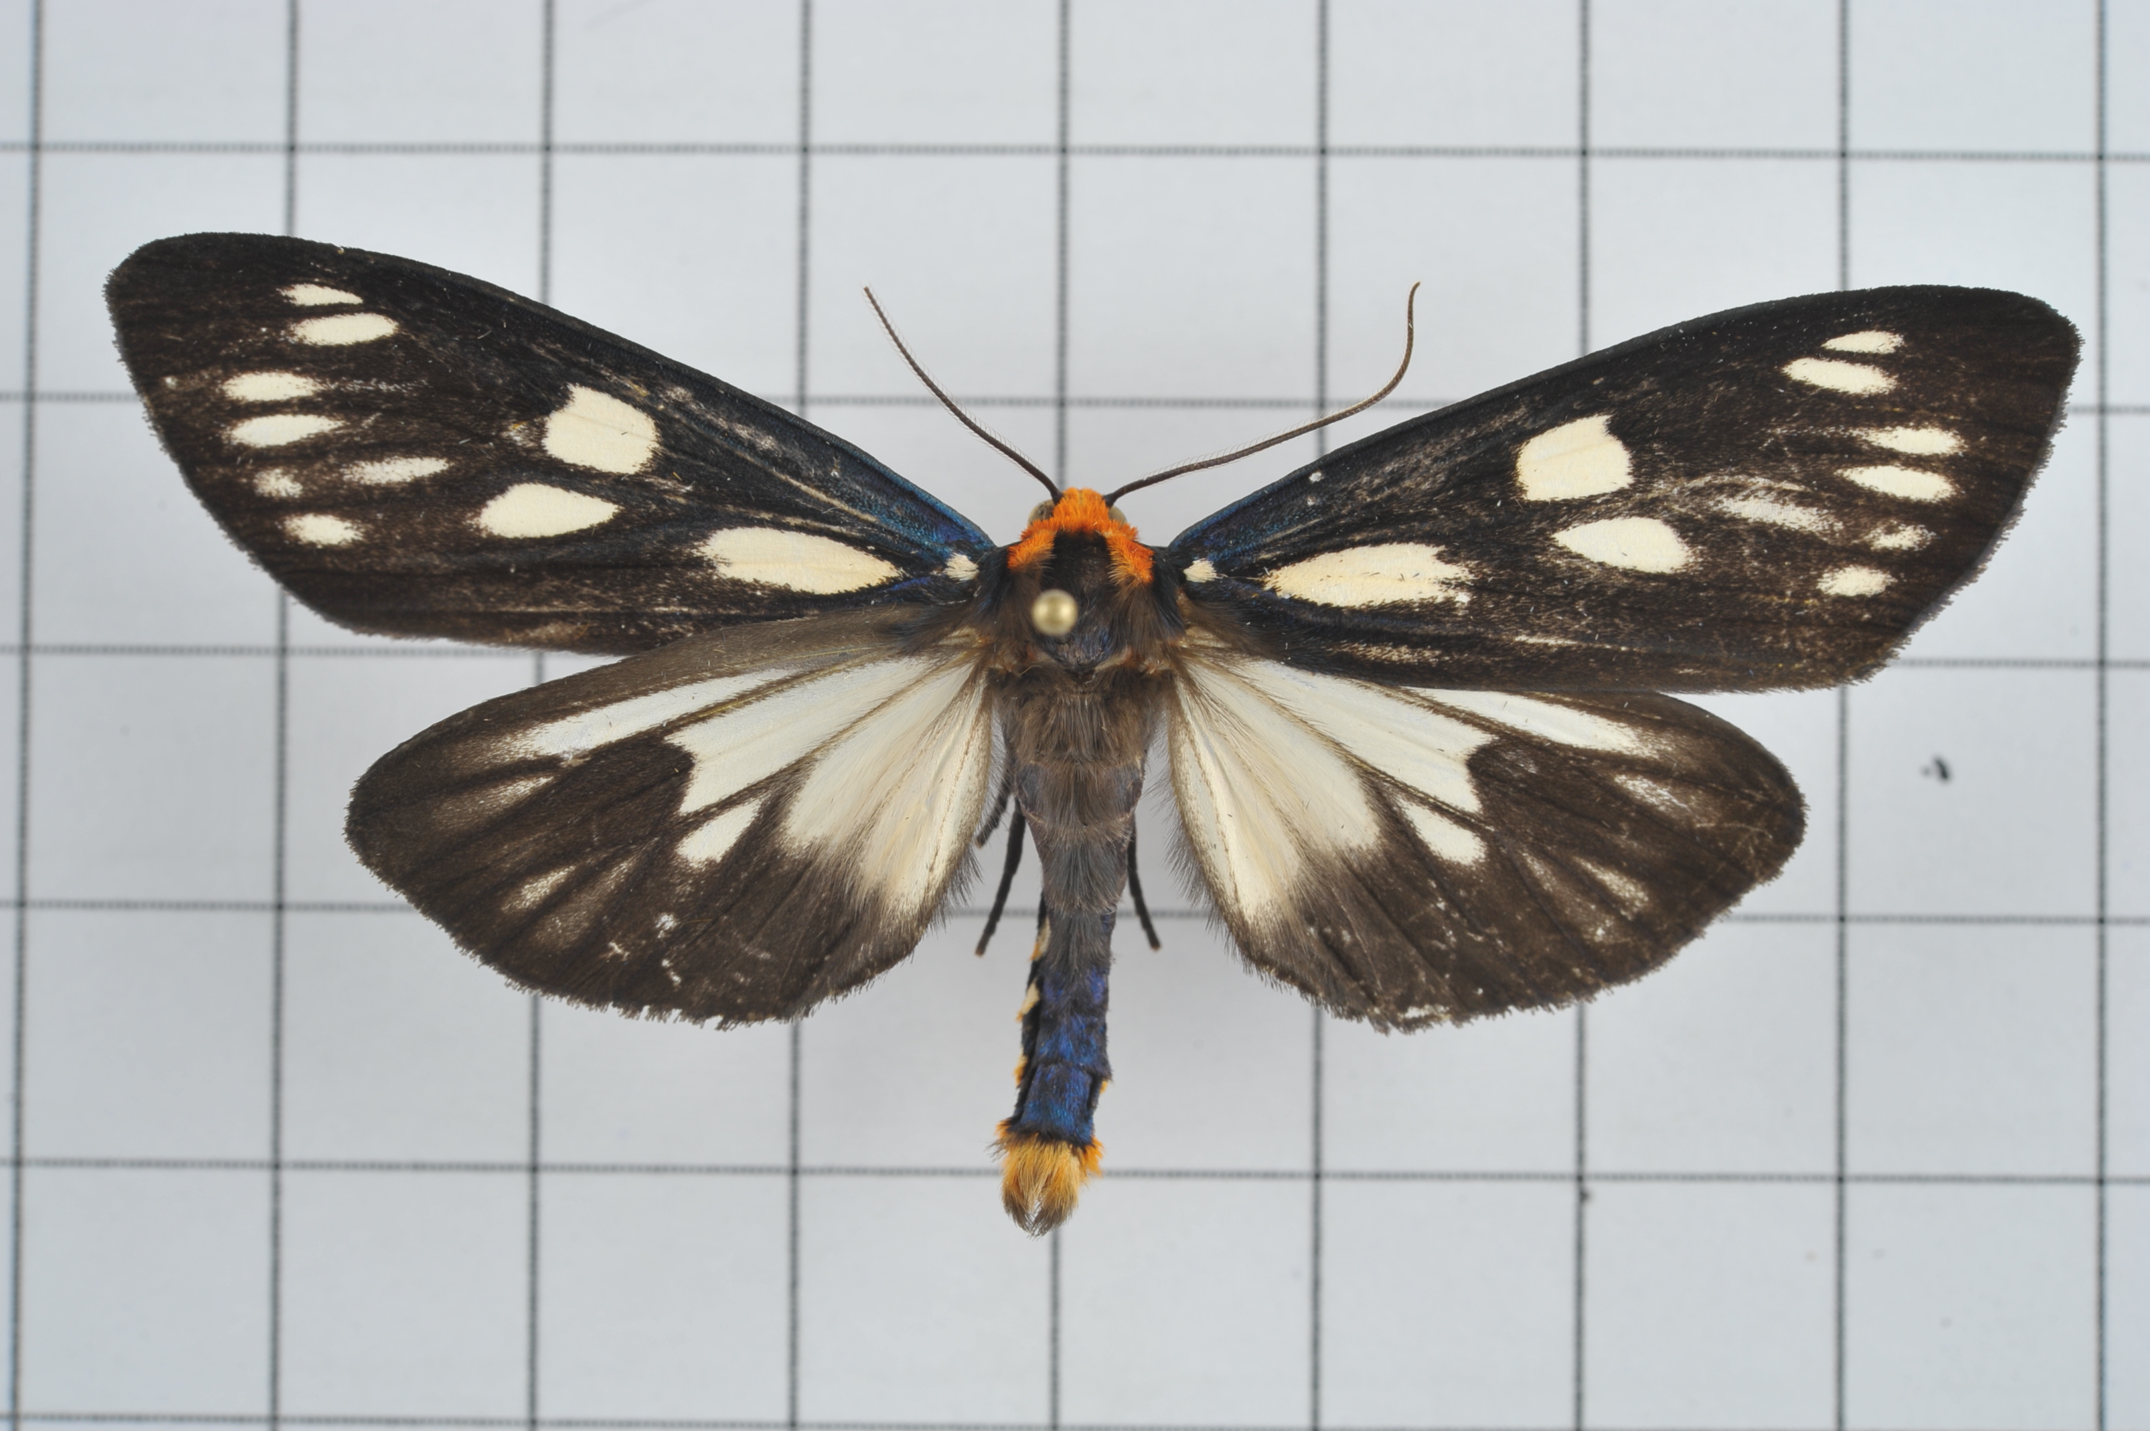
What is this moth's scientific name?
Macrobrochis gigas
